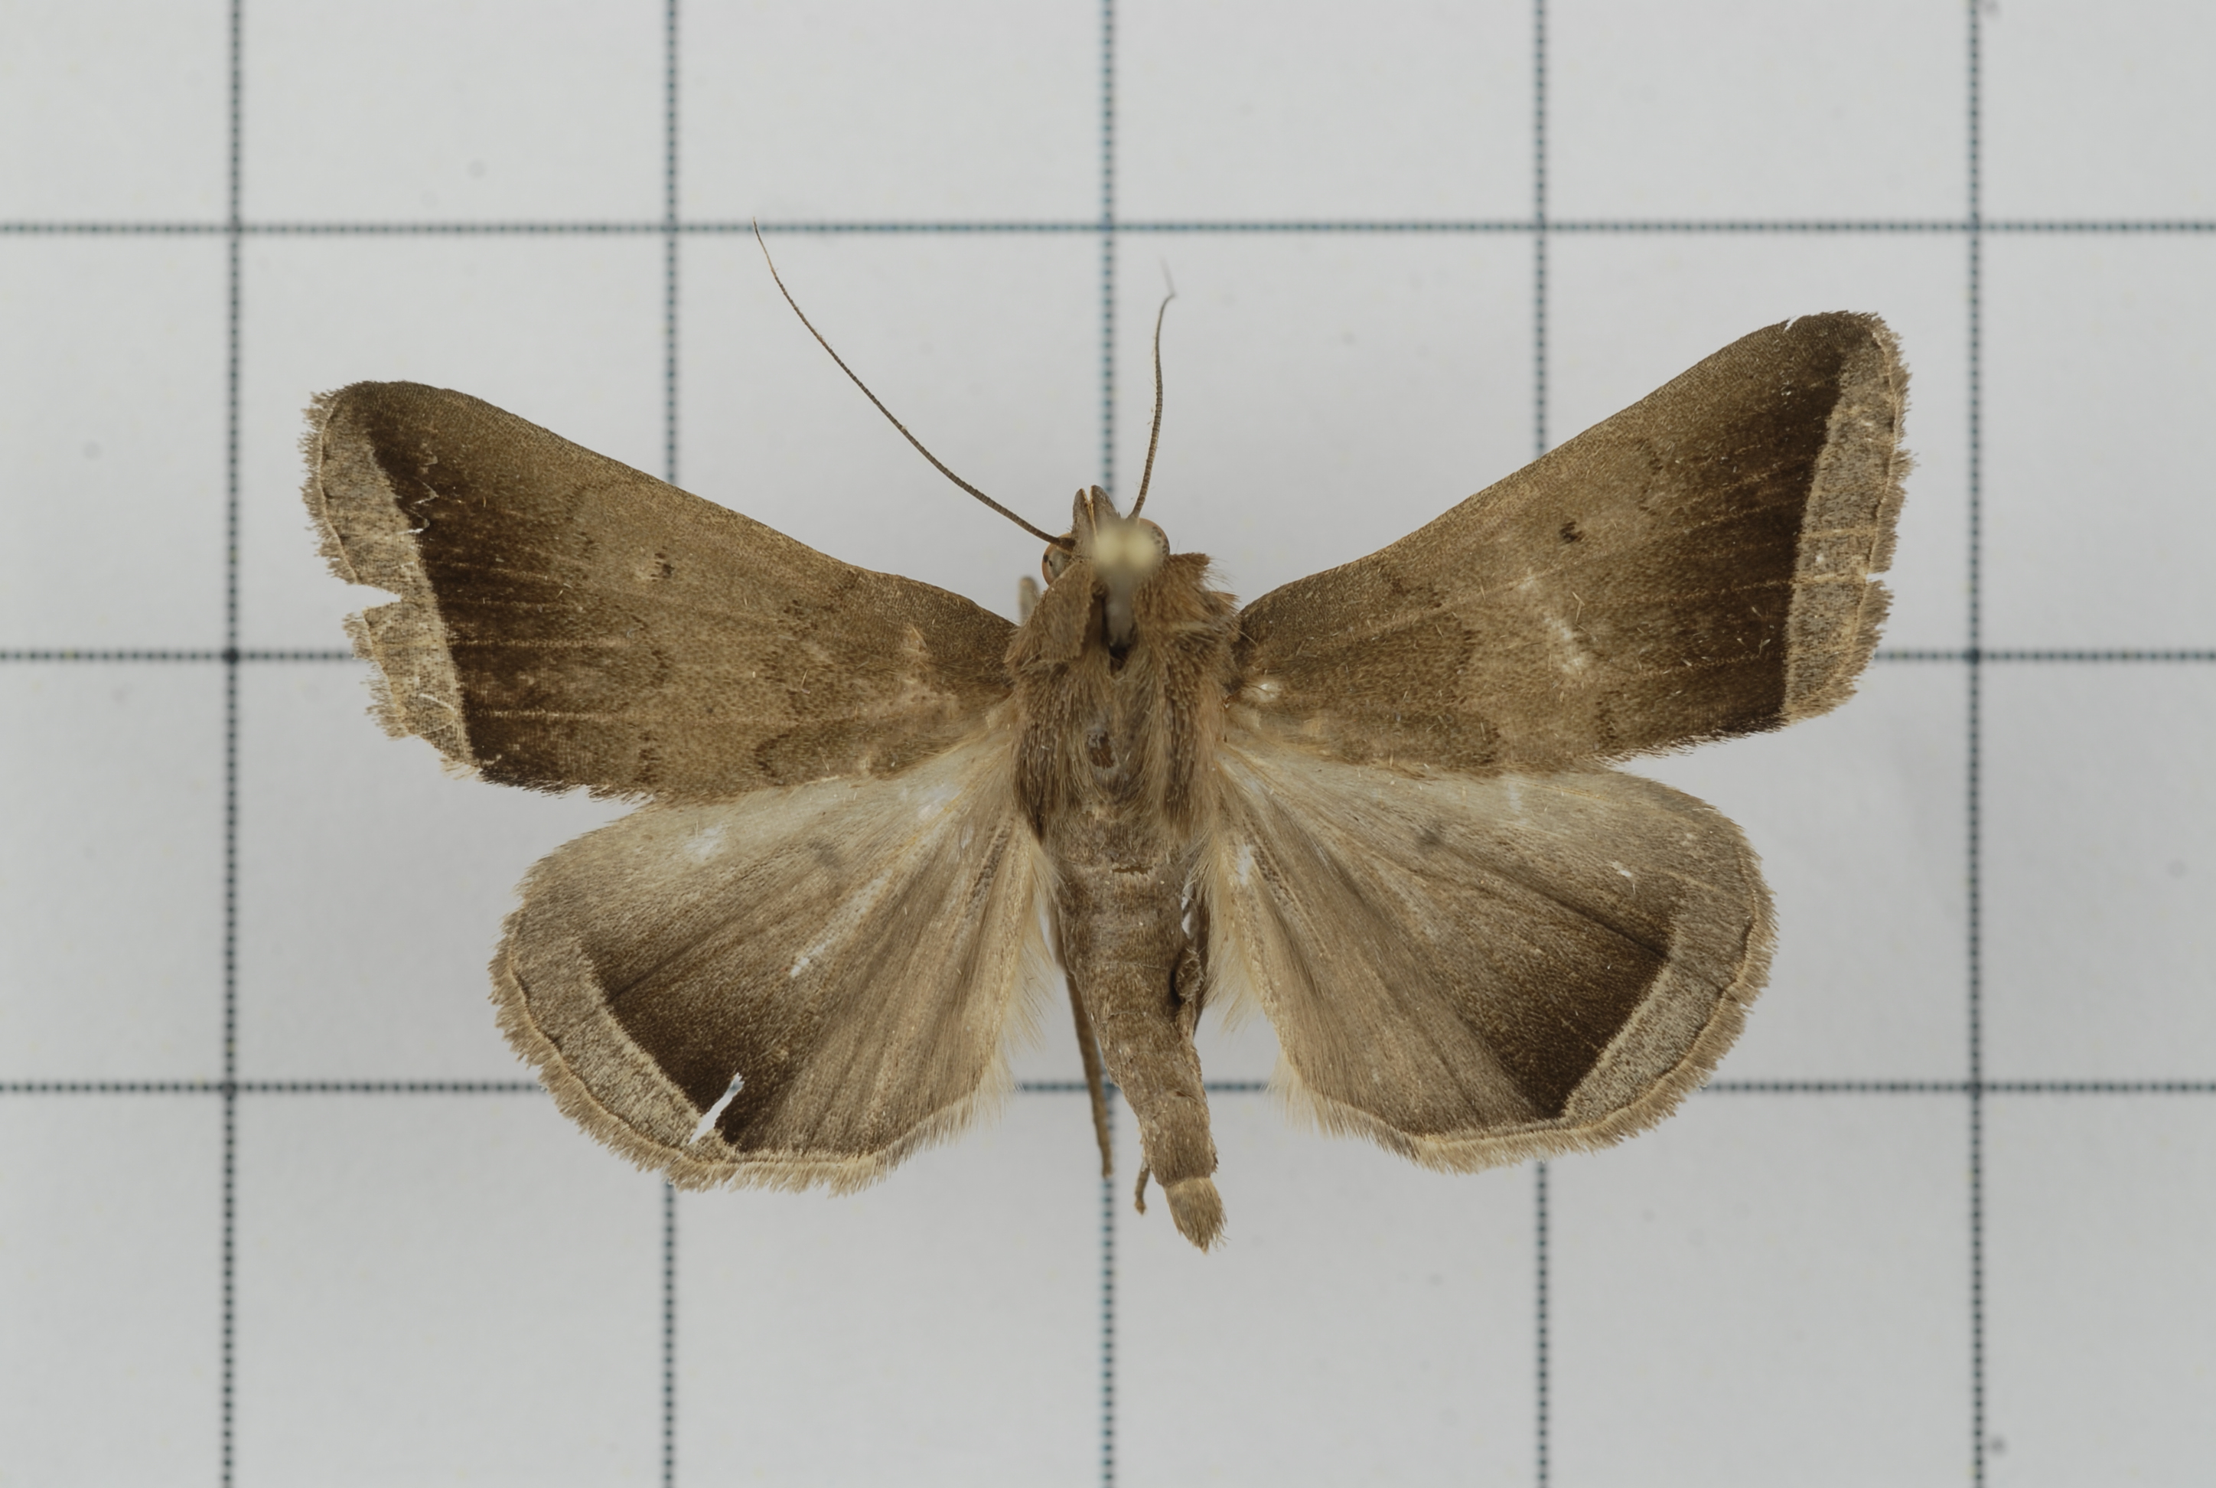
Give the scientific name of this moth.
Simplicia bimarginata
